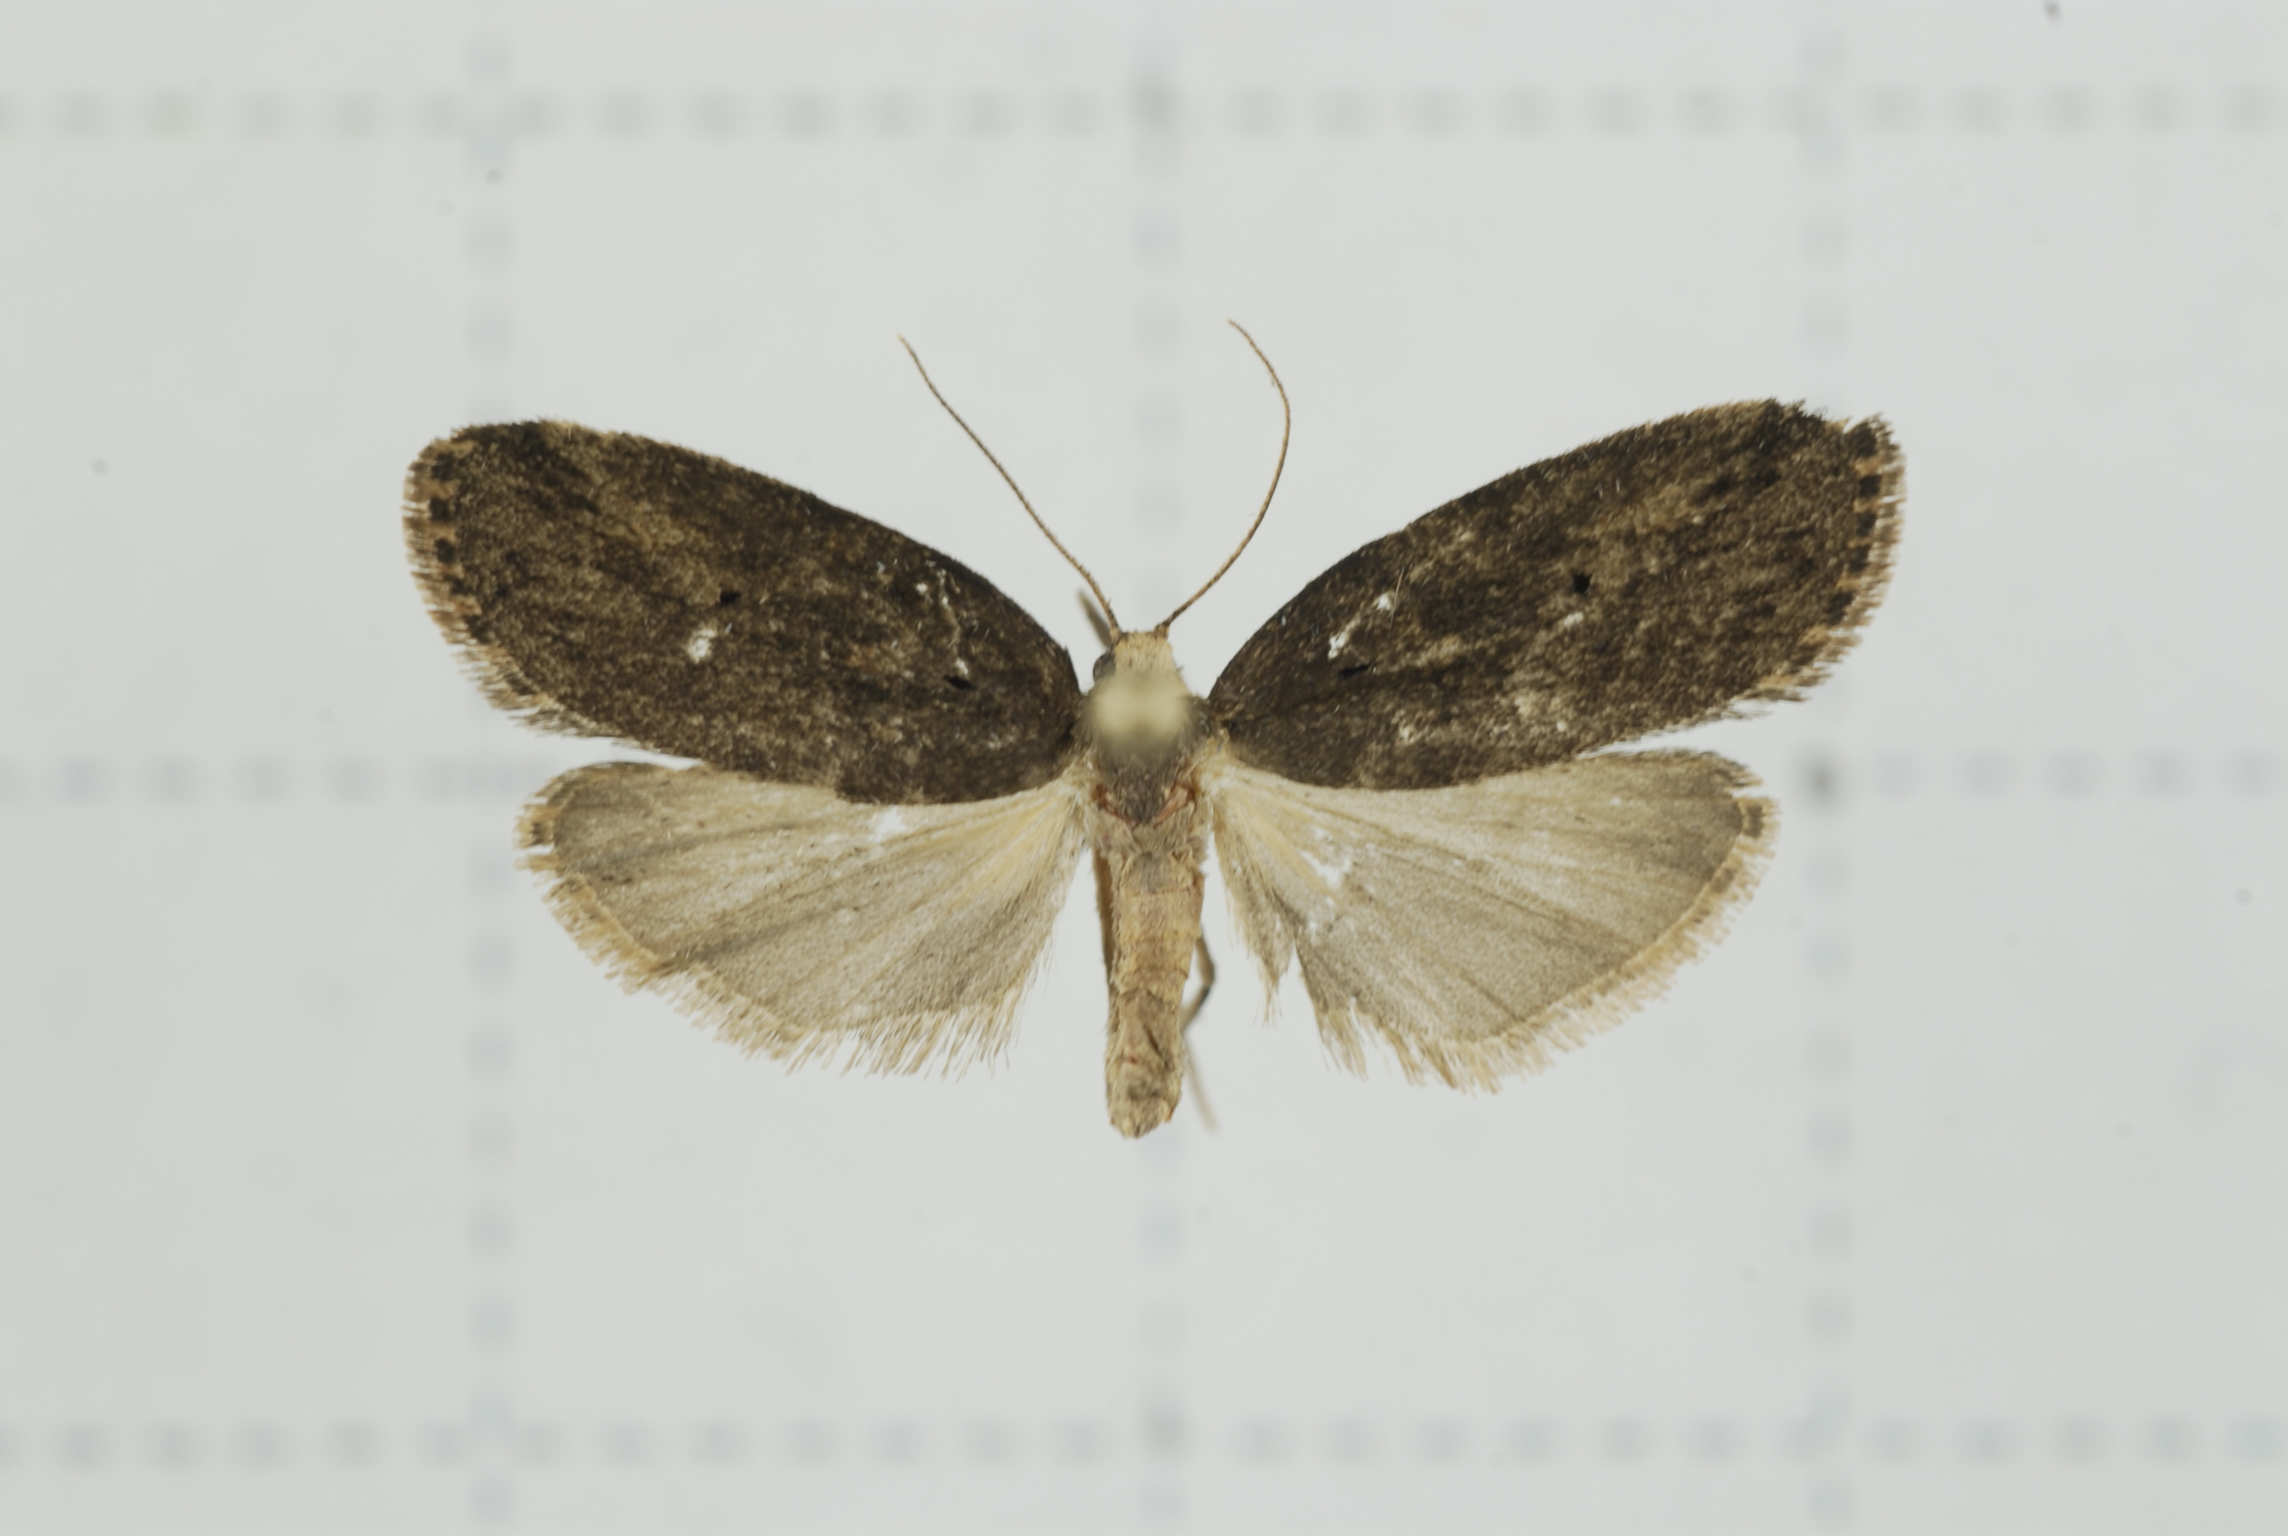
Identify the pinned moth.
Eugoa brunnea
